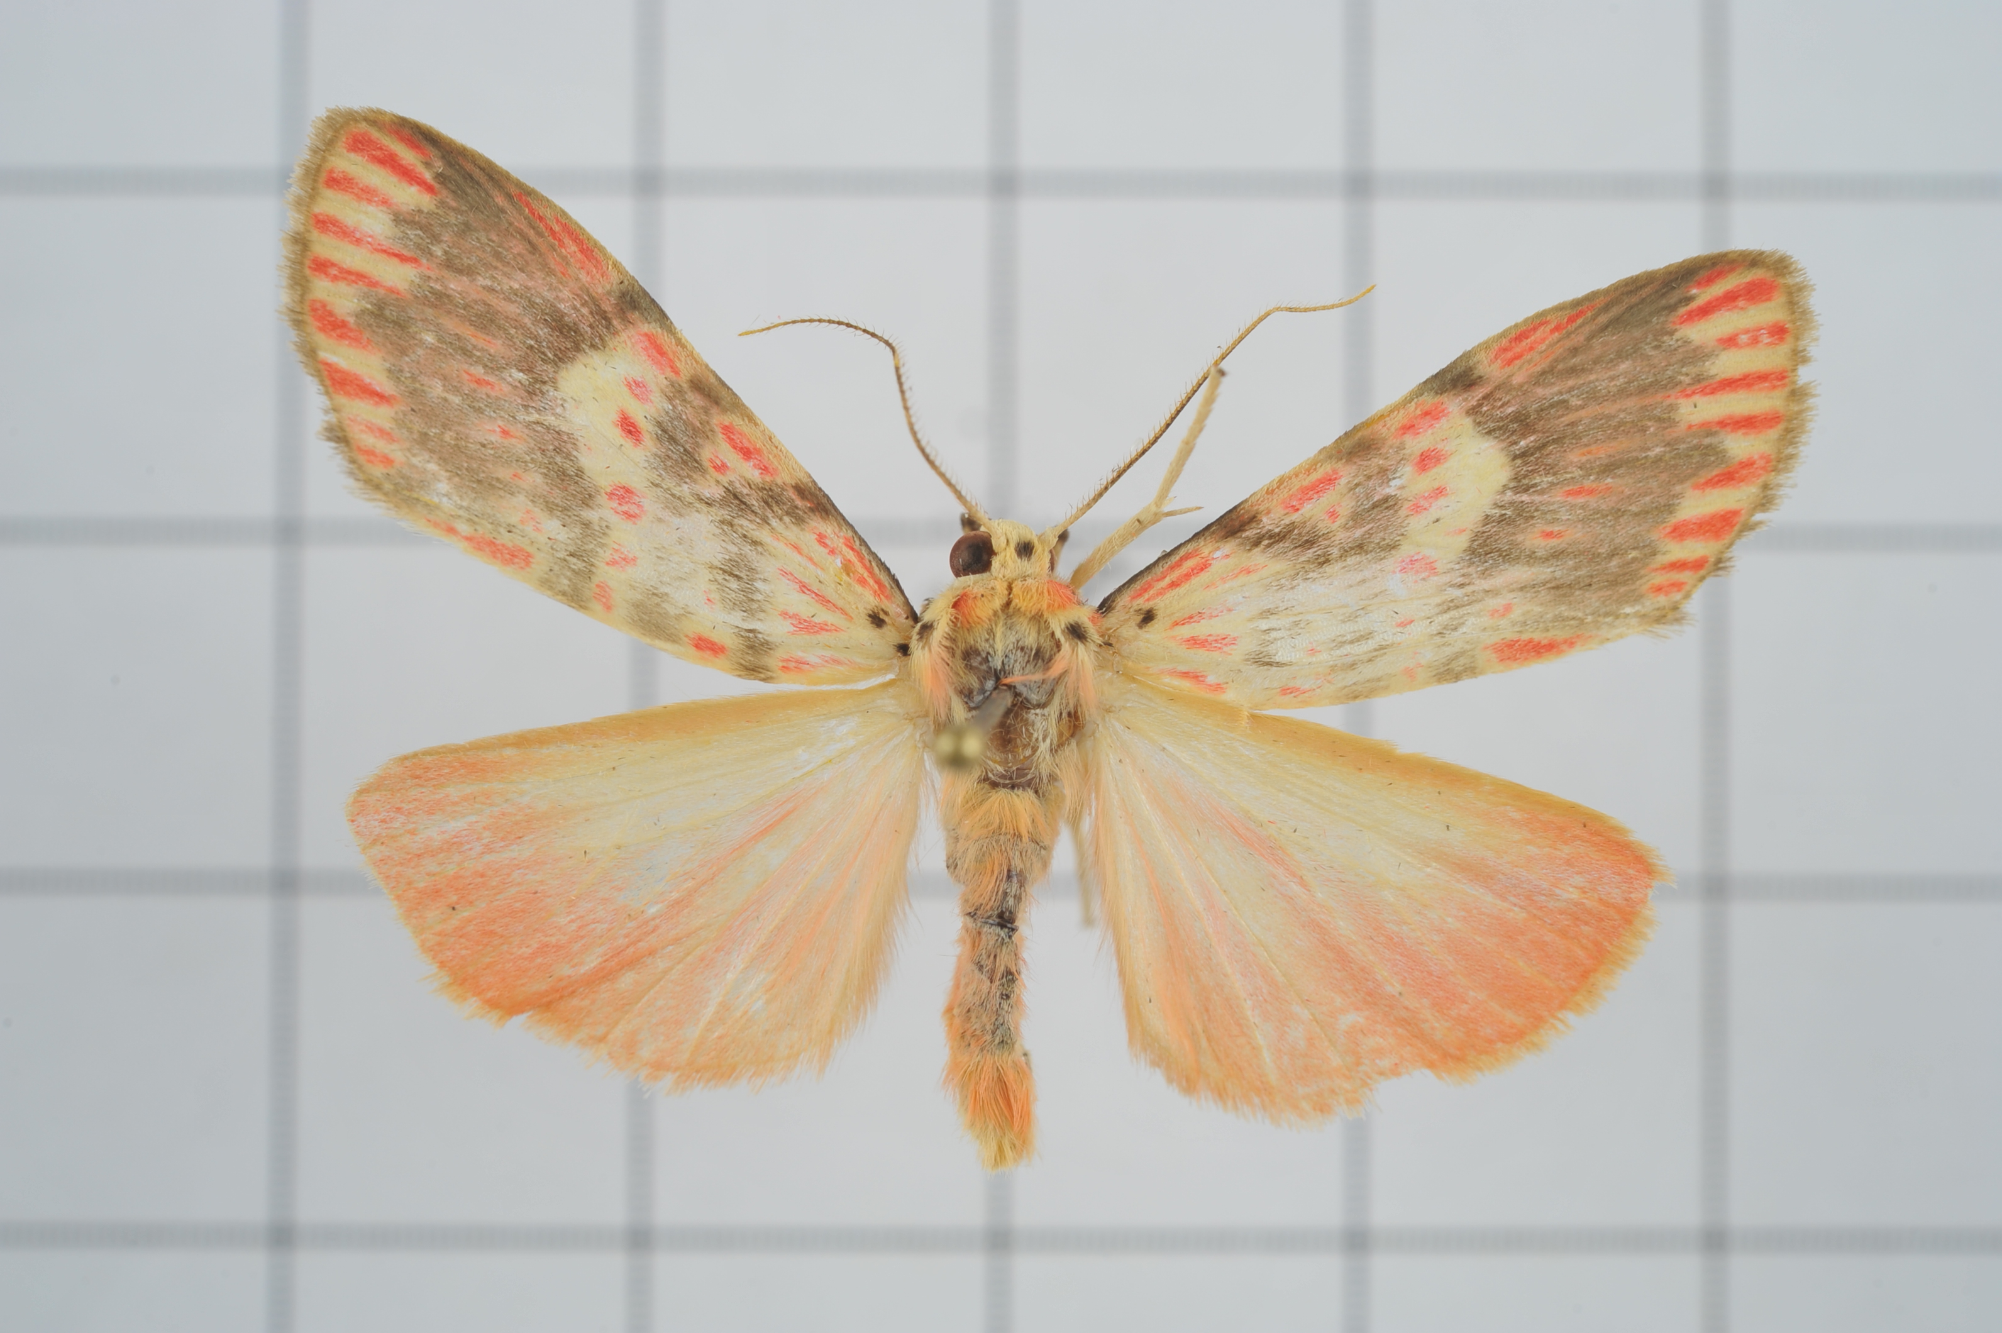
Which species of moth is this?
Barsine fuscozonata
